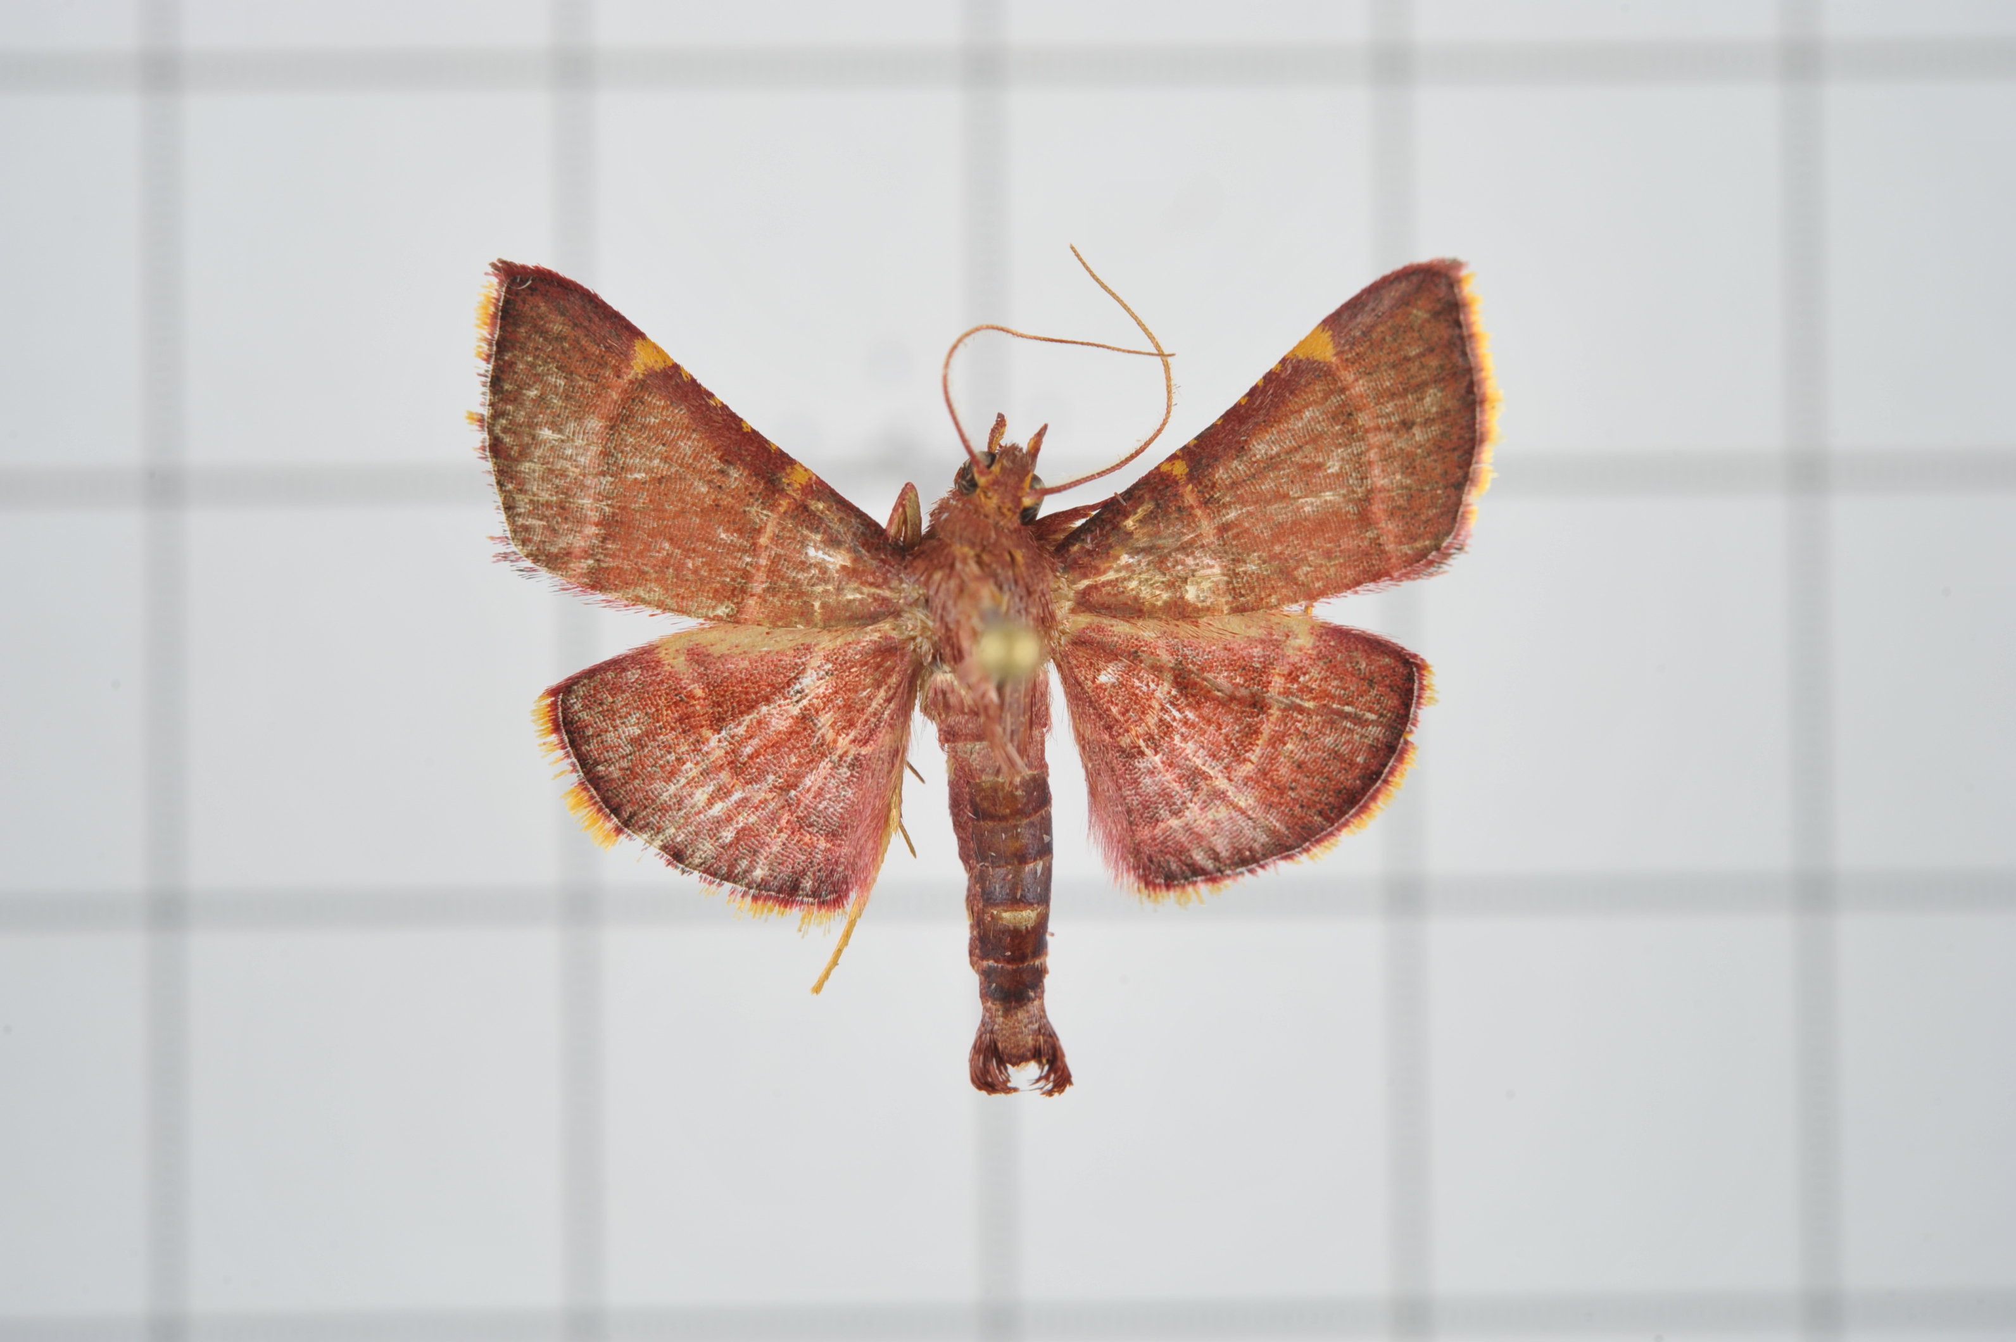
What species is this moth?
Herculia pelasgalis
